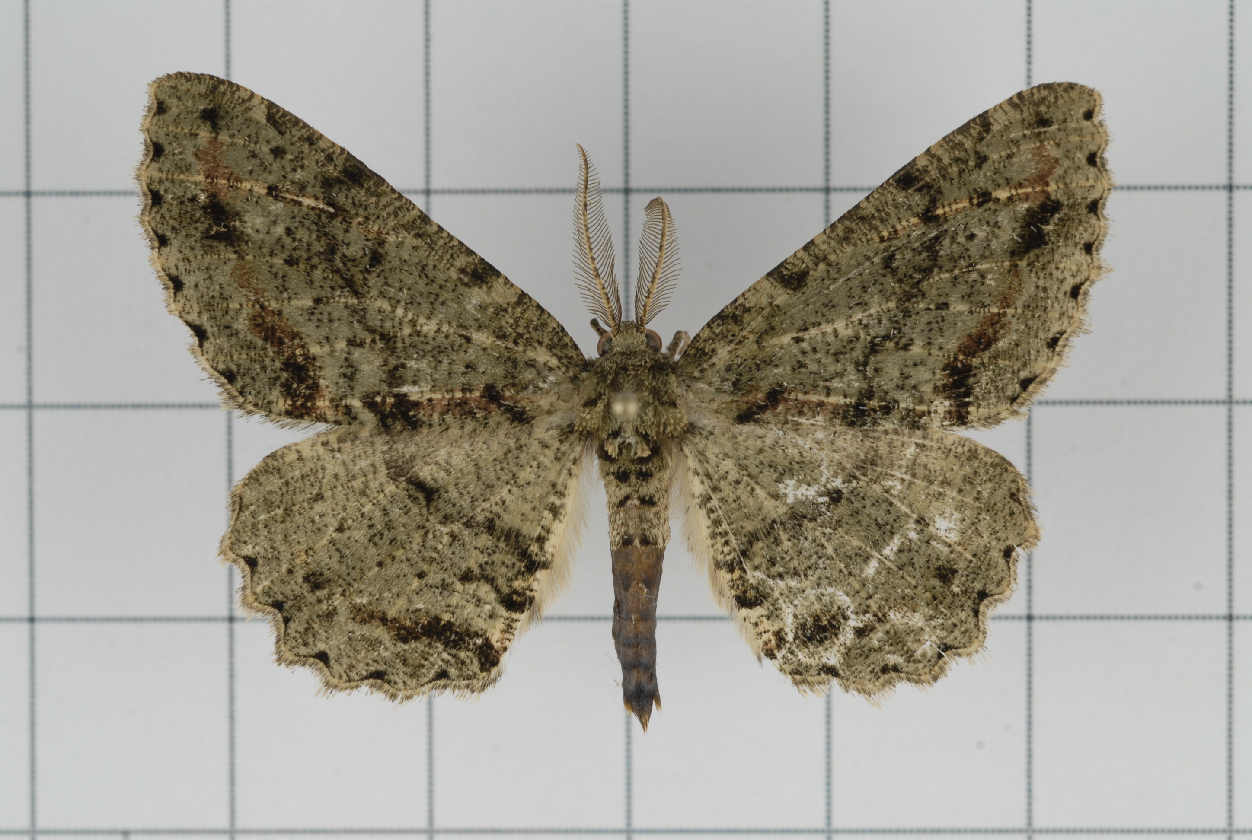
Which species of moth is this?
Calicha griseoviridata
